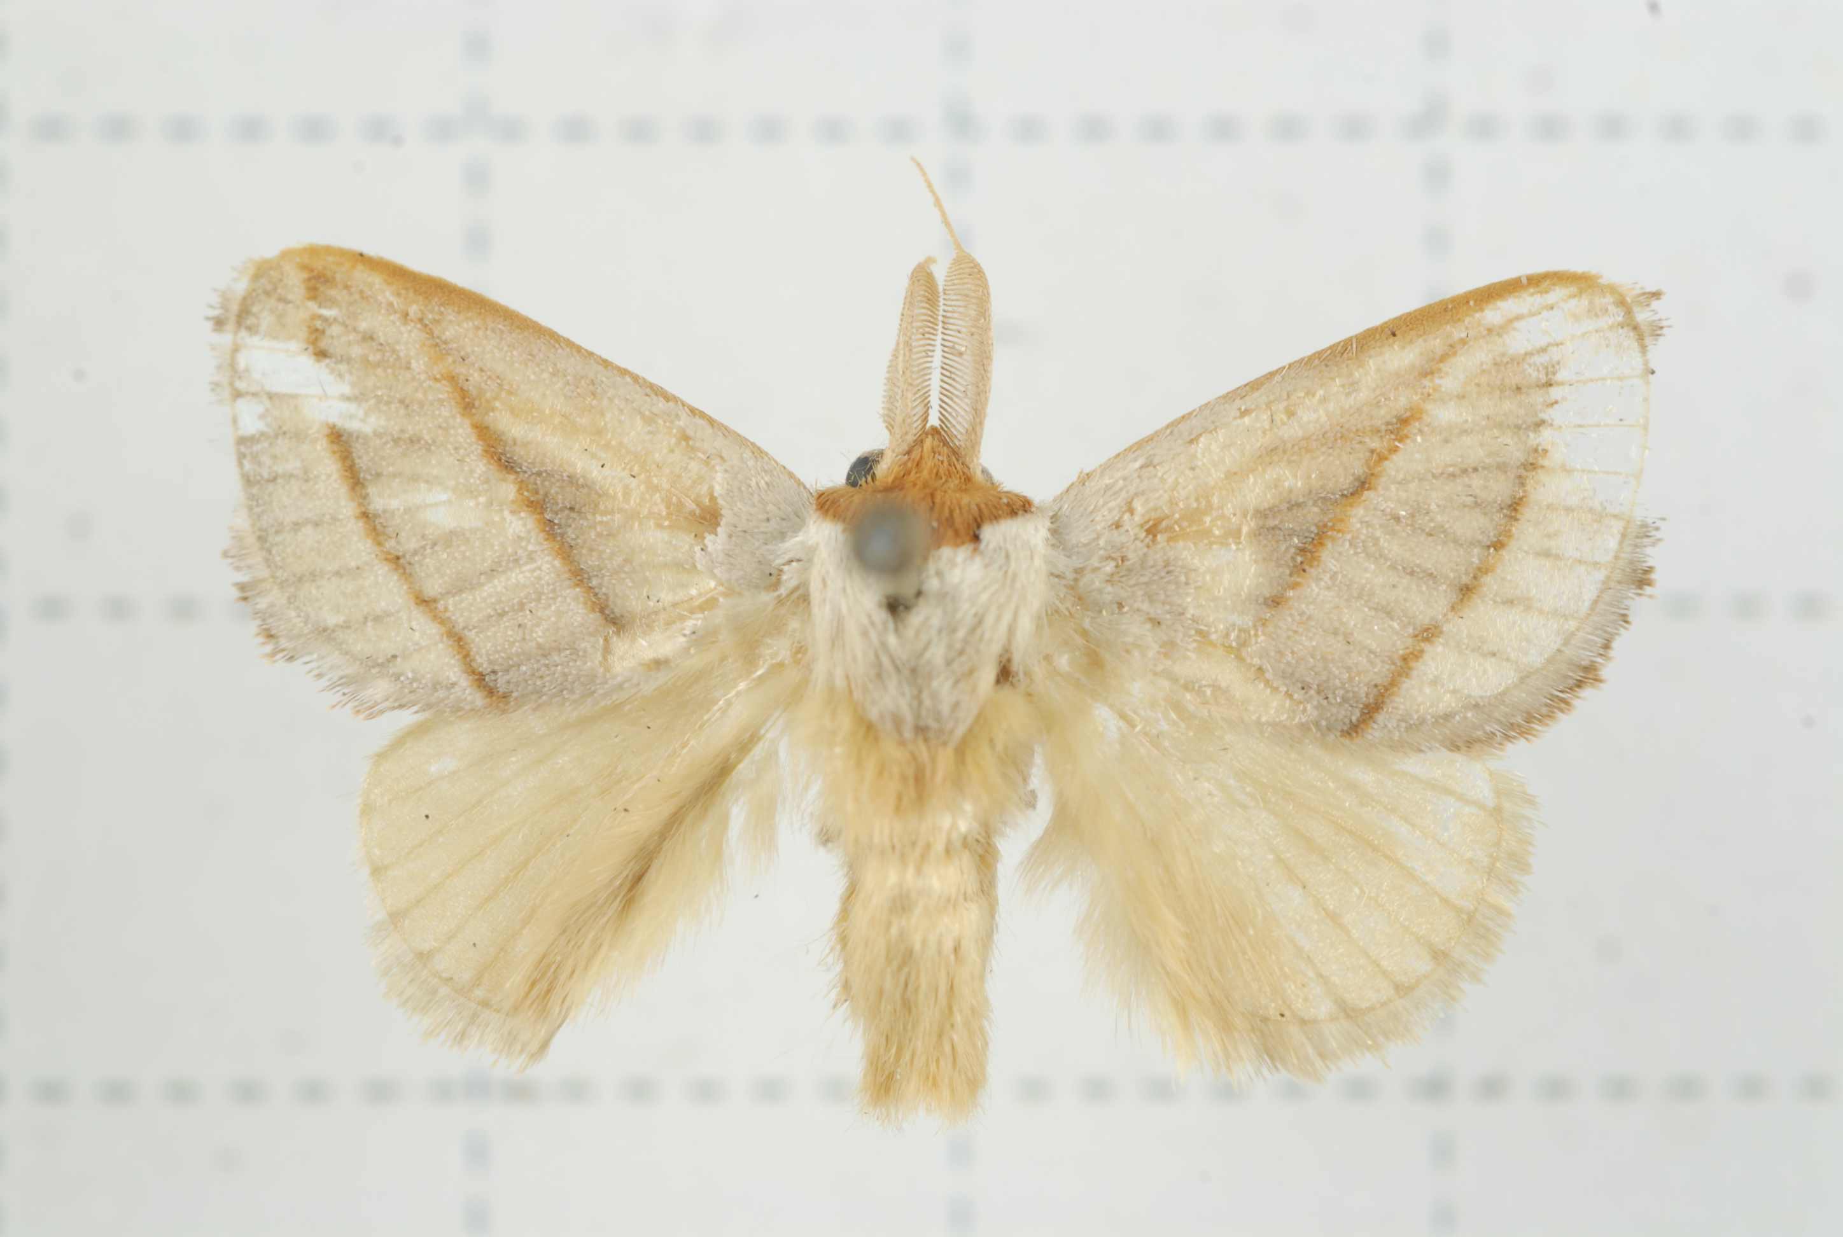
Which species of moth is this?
Cania heppneri
